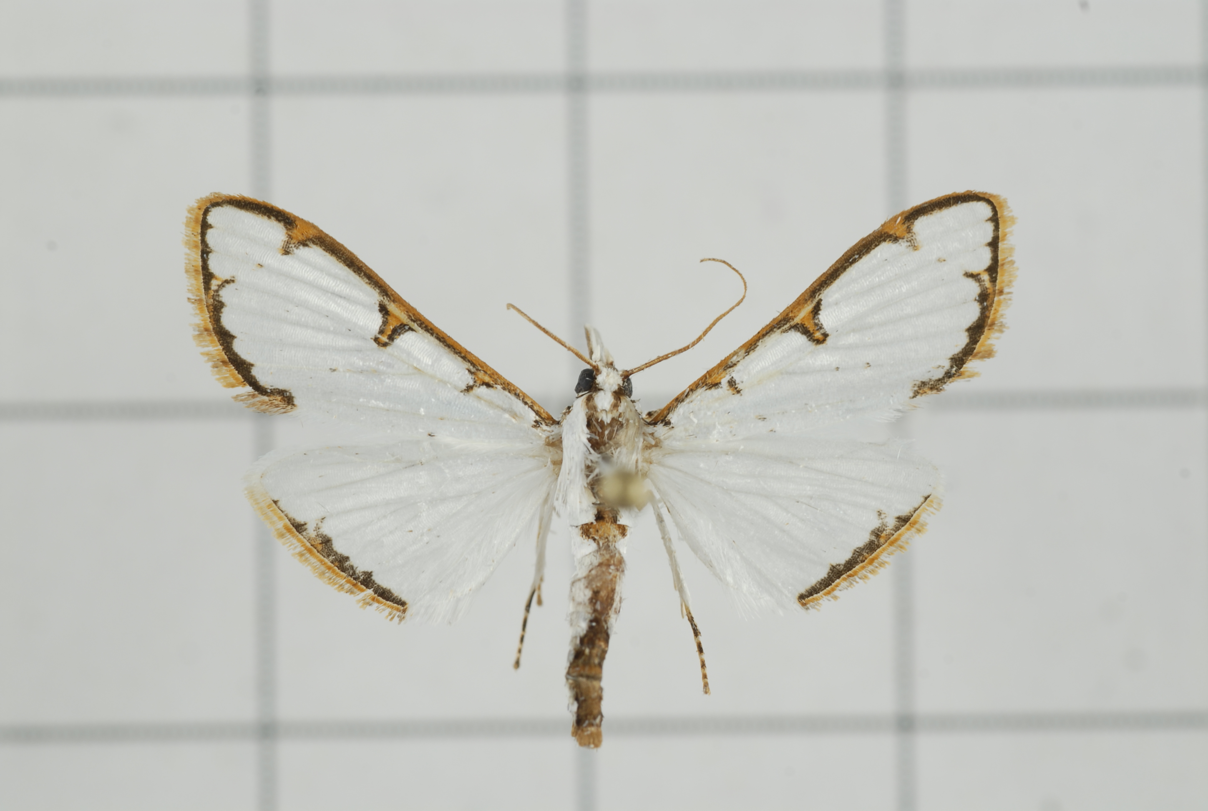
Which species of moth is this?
Cirrhochrista spinuella
